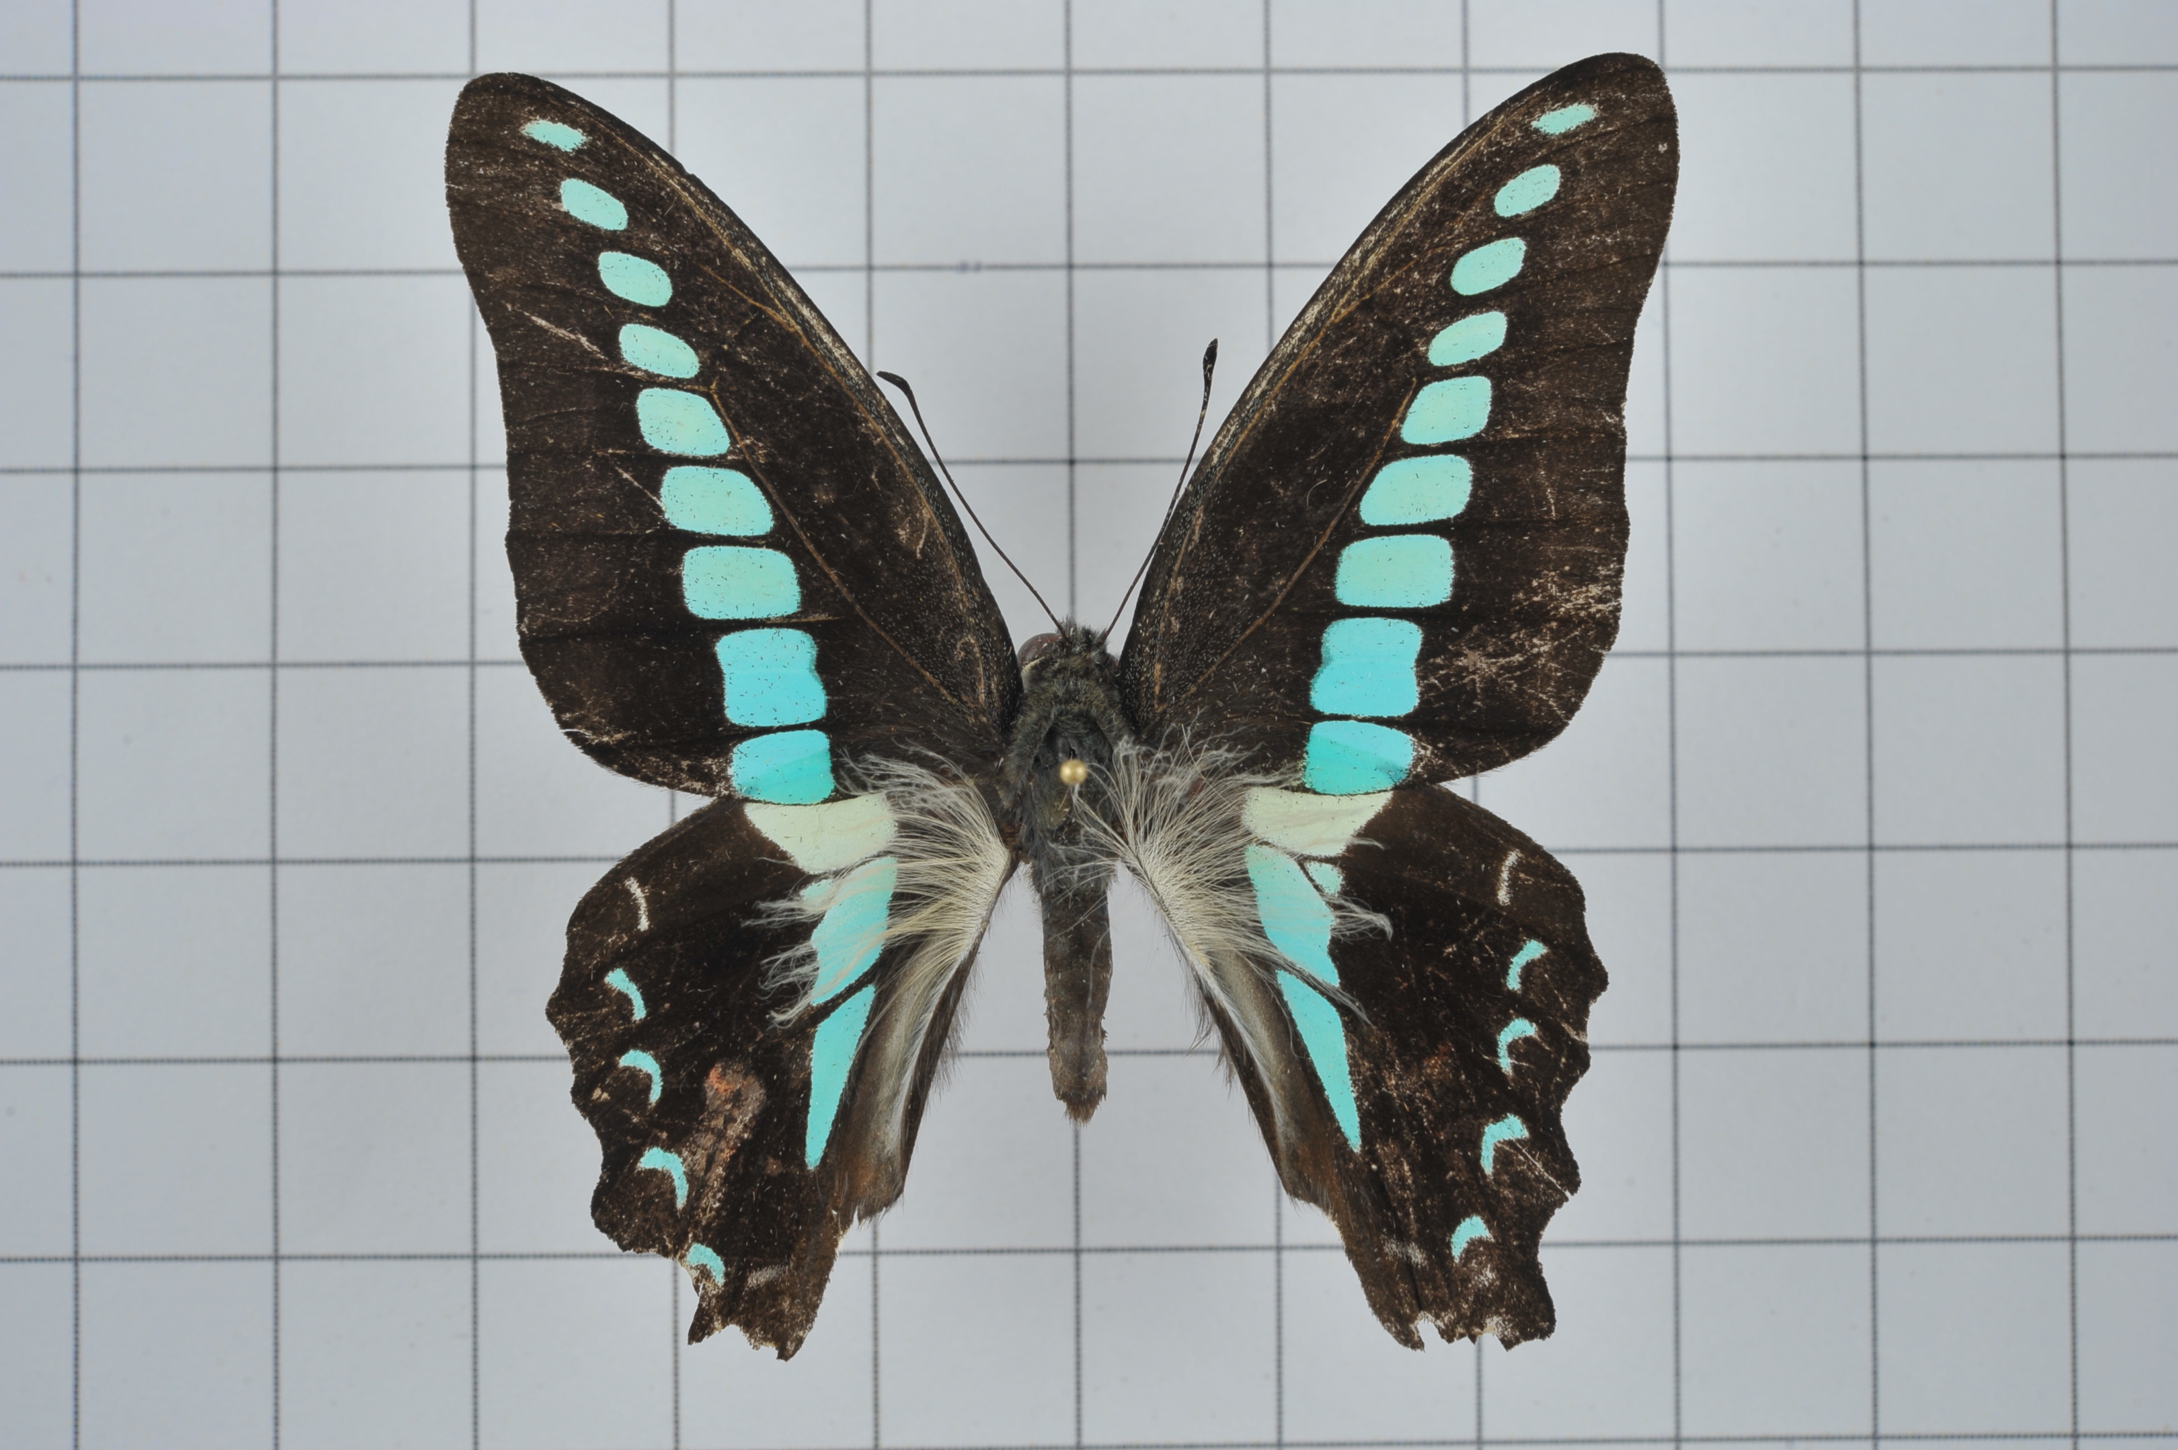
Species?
Graphium sarpedon connectens
